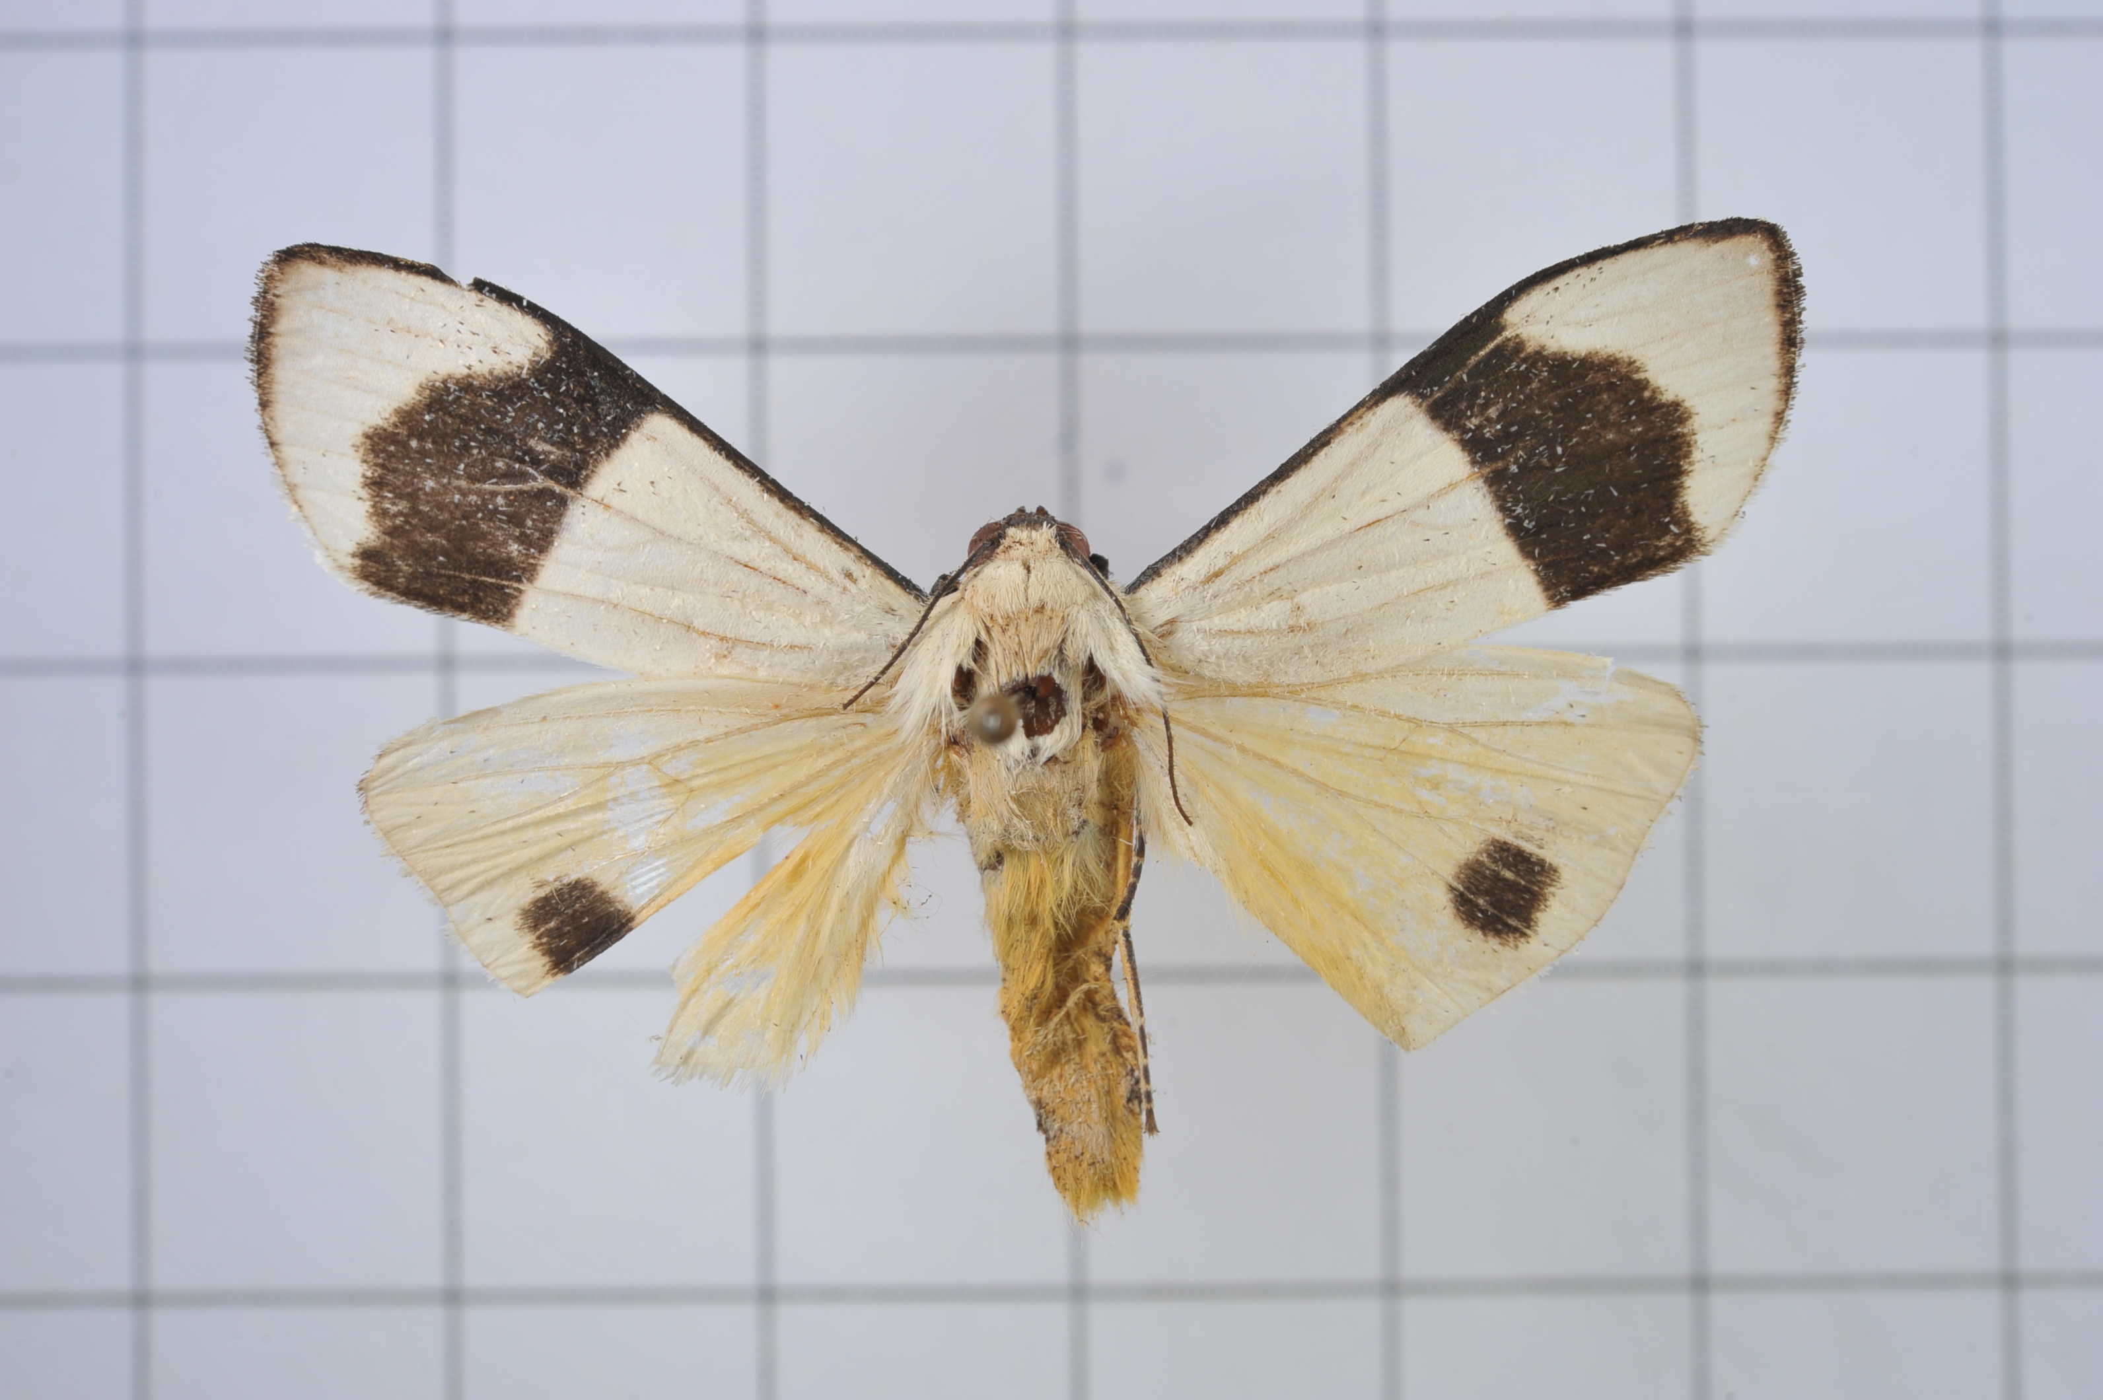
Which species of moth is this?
Vamuna alboluteora
